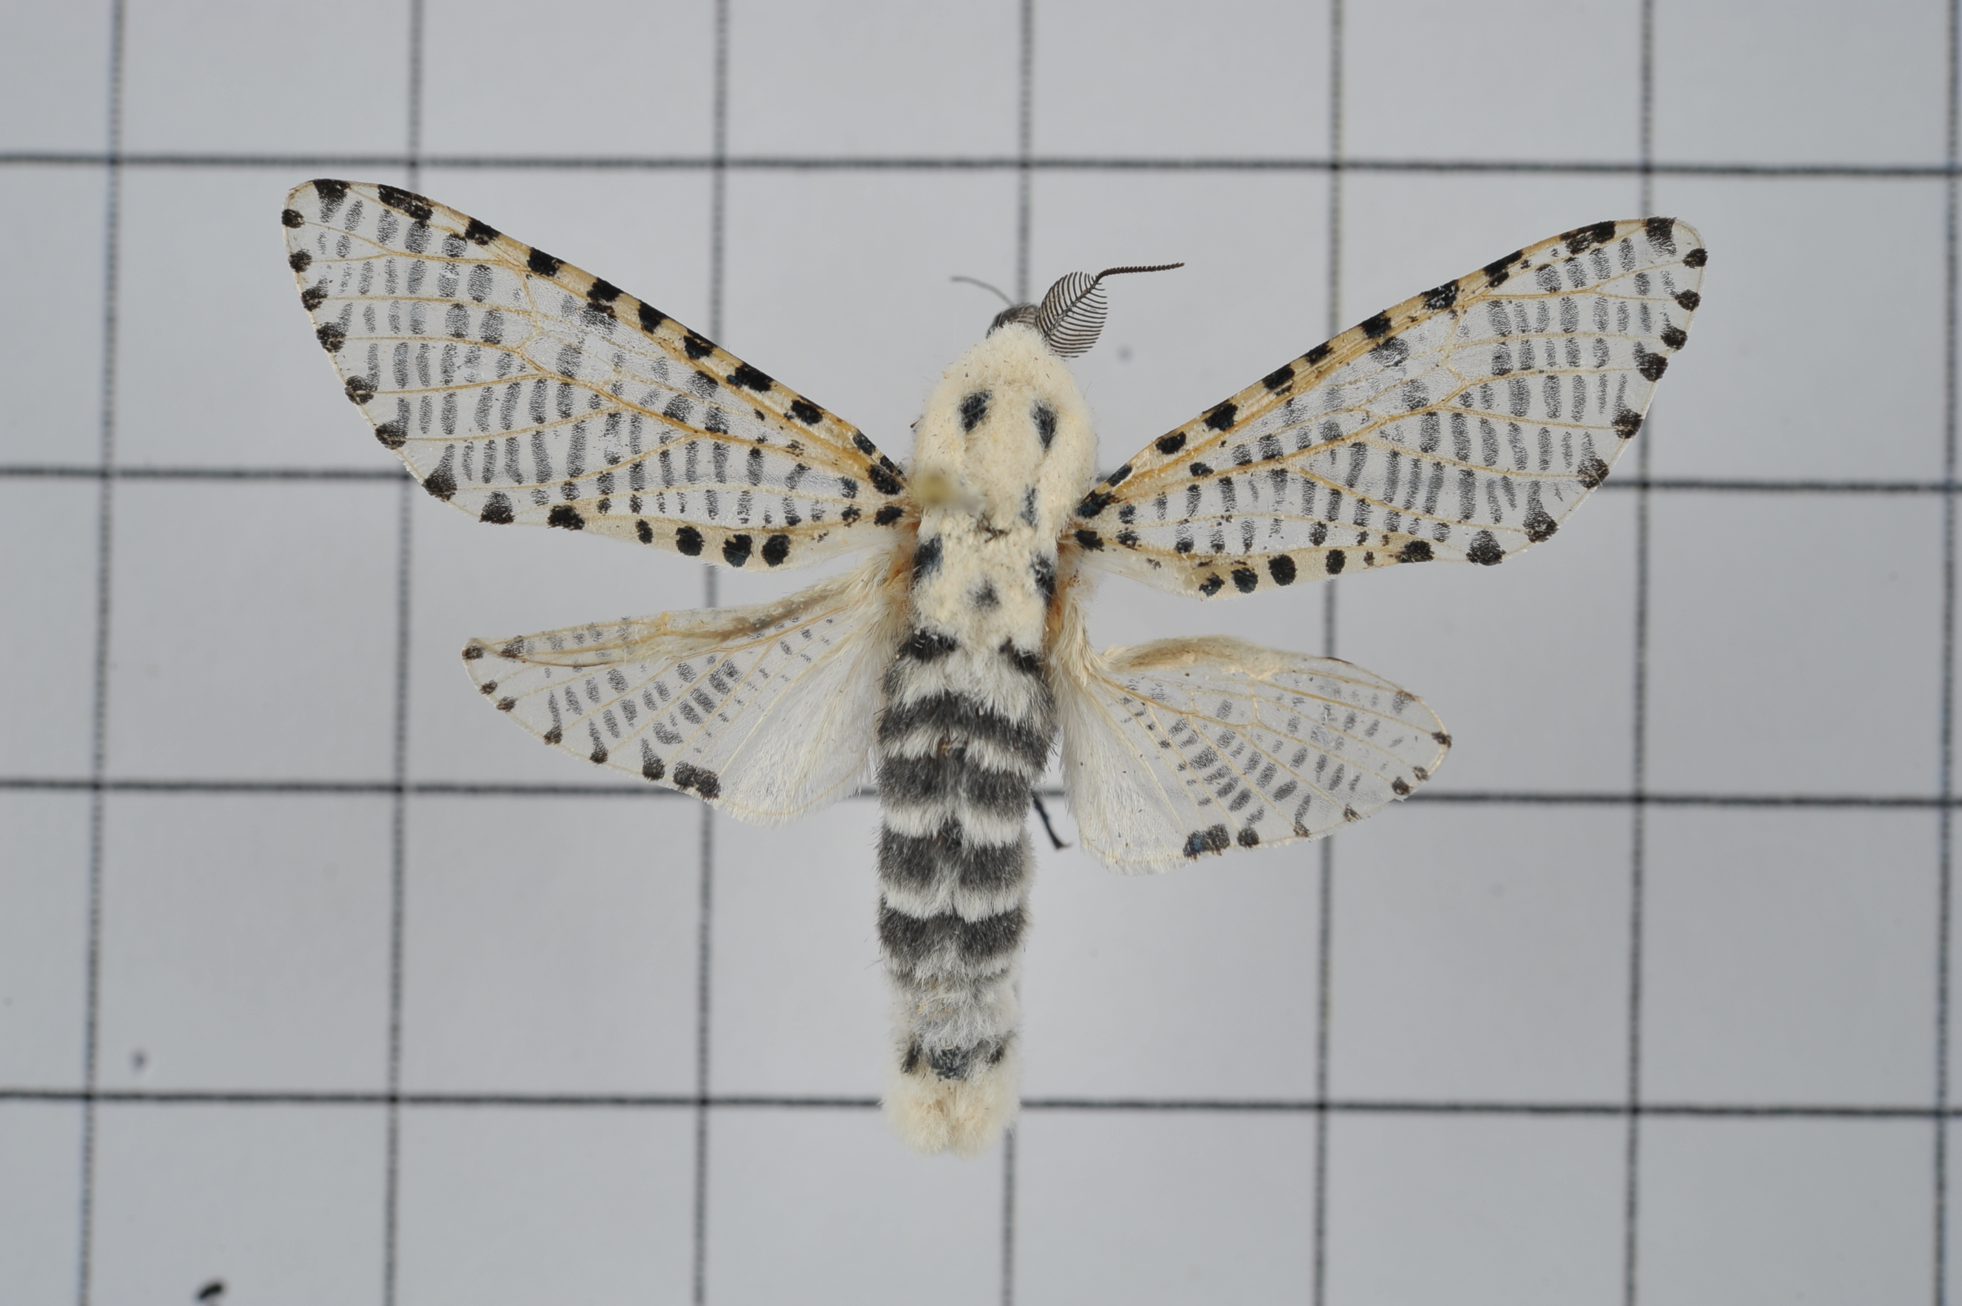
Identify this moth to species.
Zeuzera multistrigata multistrigata
